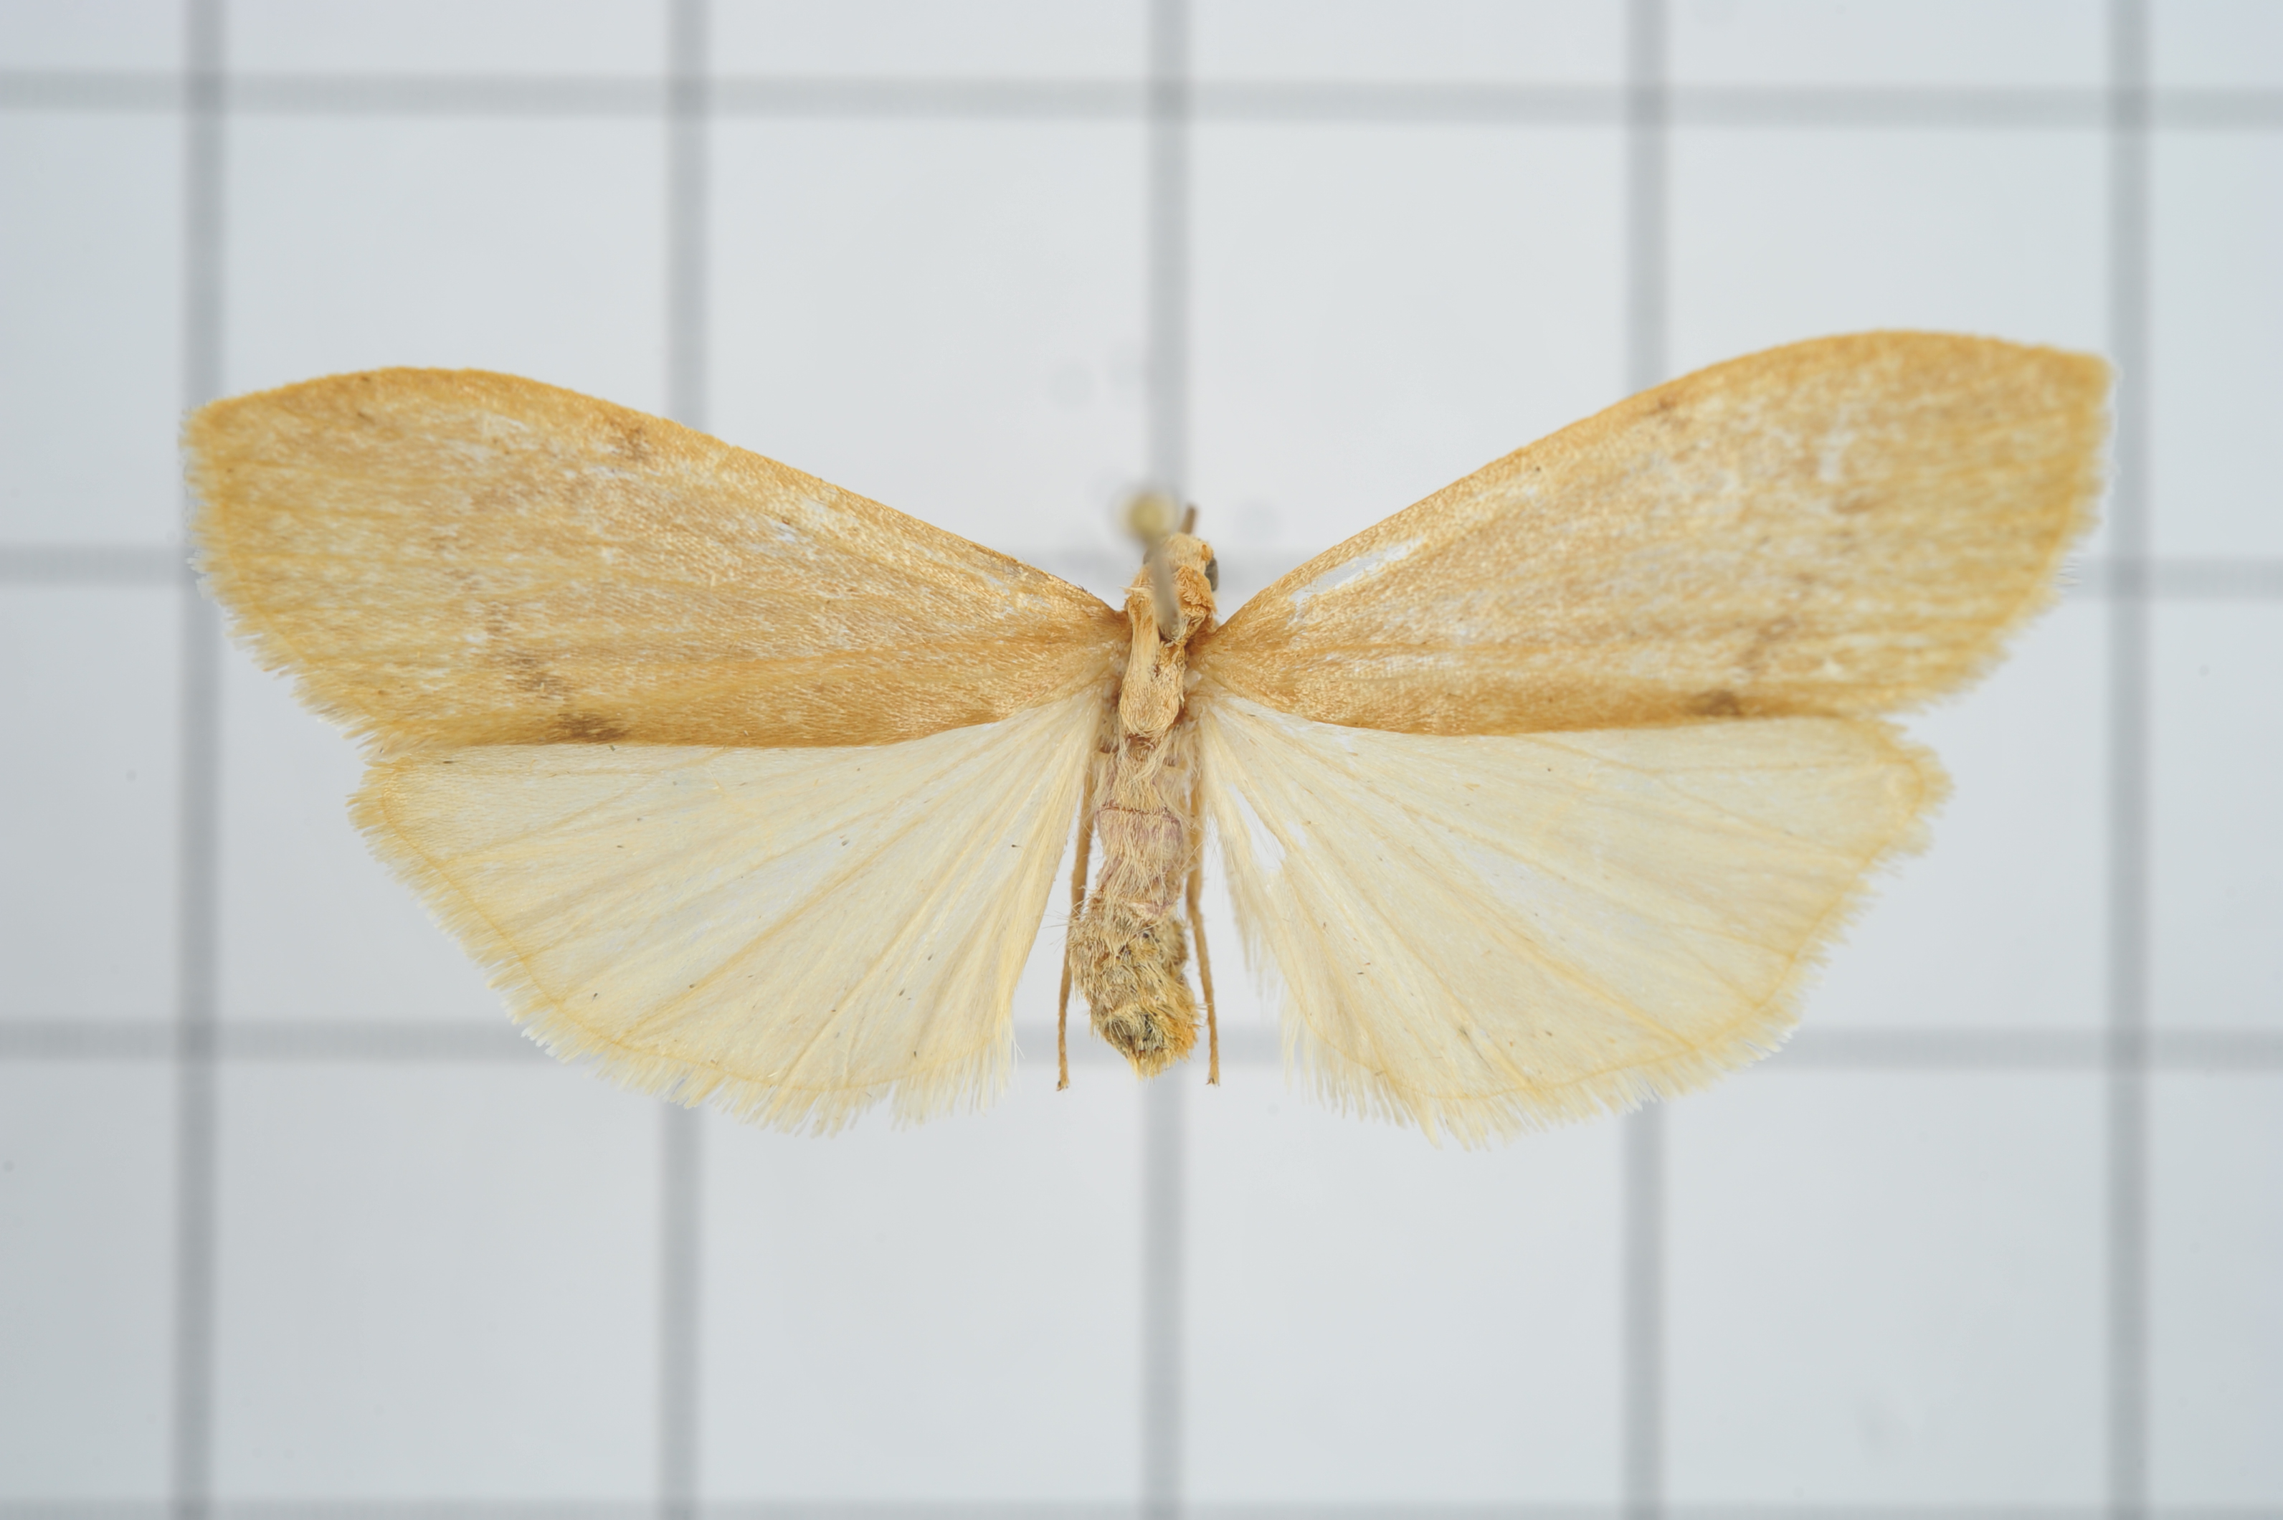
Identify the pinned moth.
Eilema rubrescens
